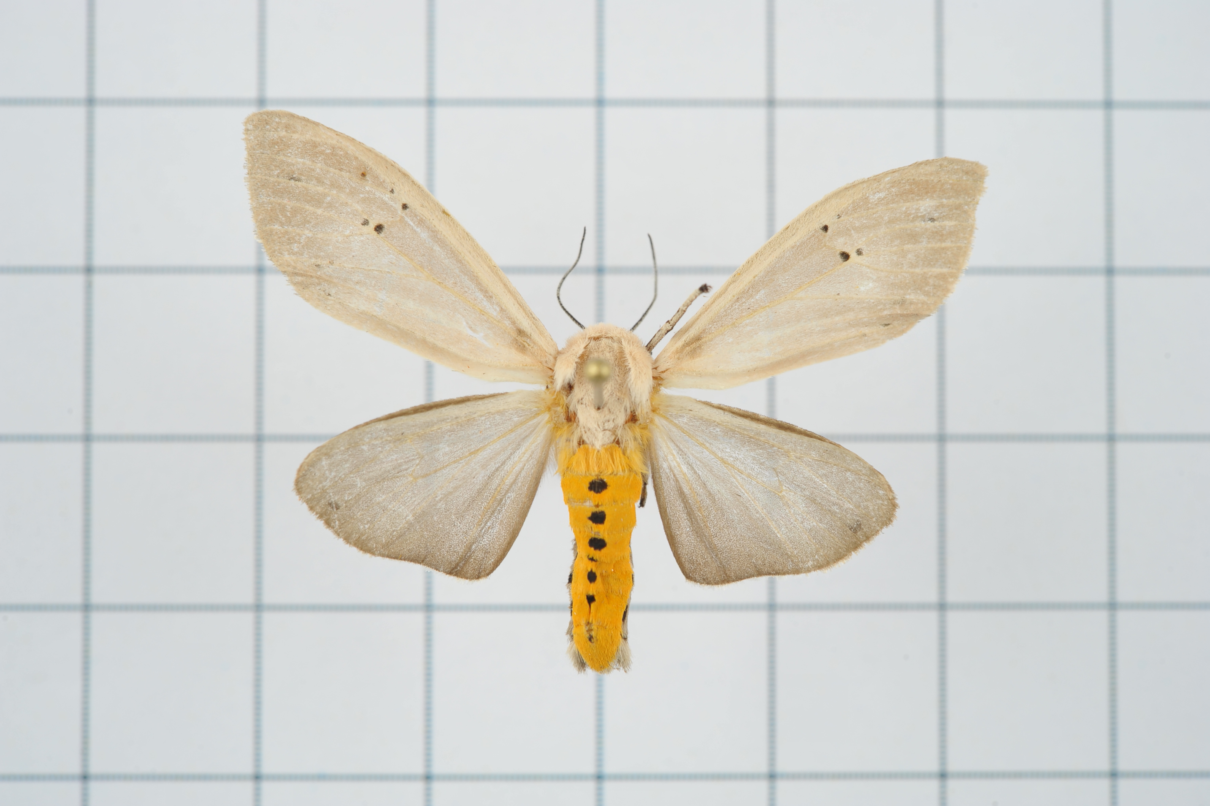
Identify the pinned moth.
Creatonotos transiens koni
